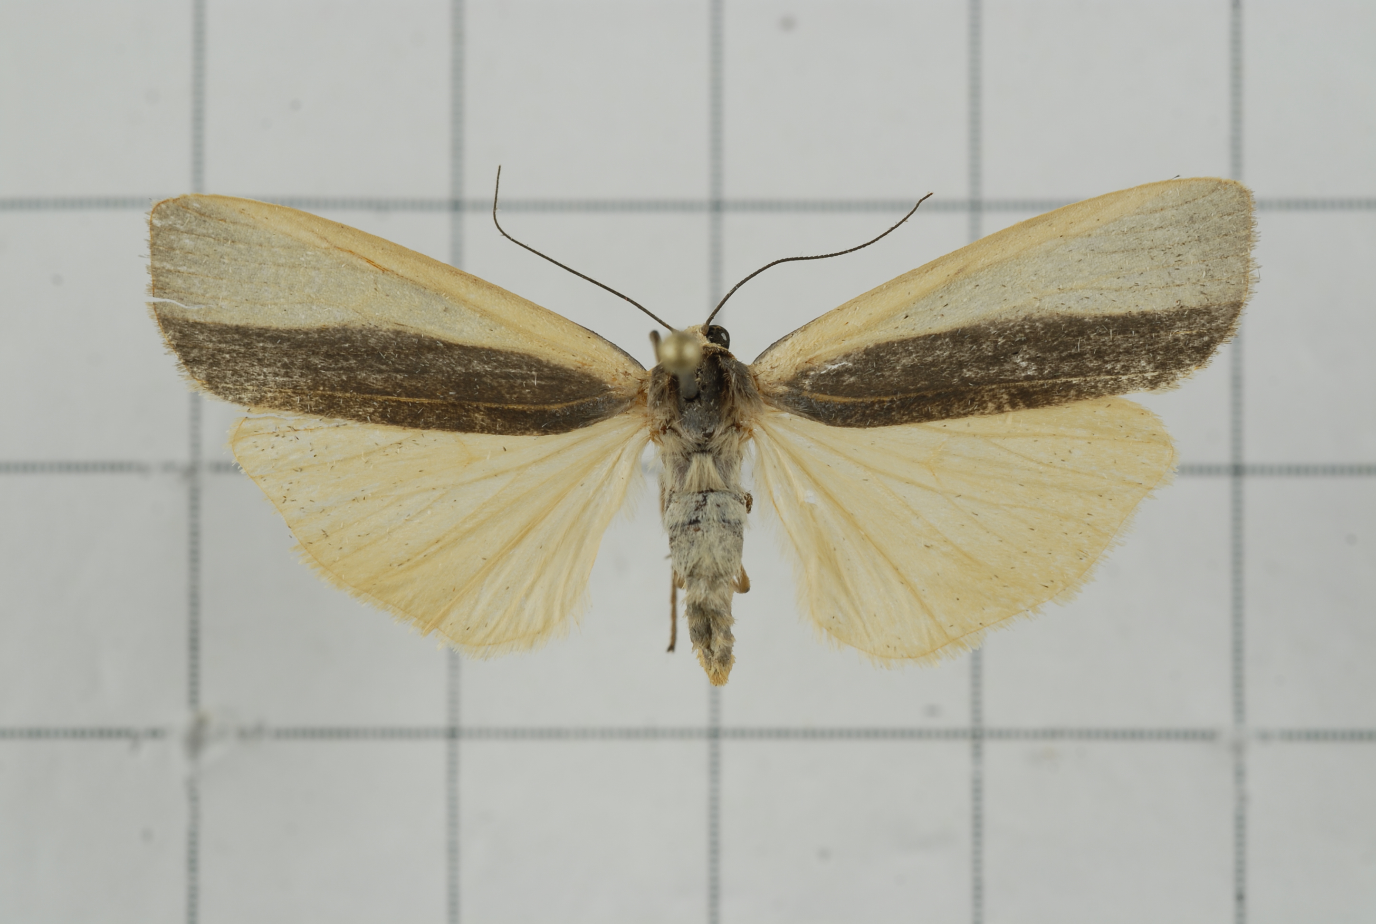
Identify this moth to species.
Hesudra divisa
